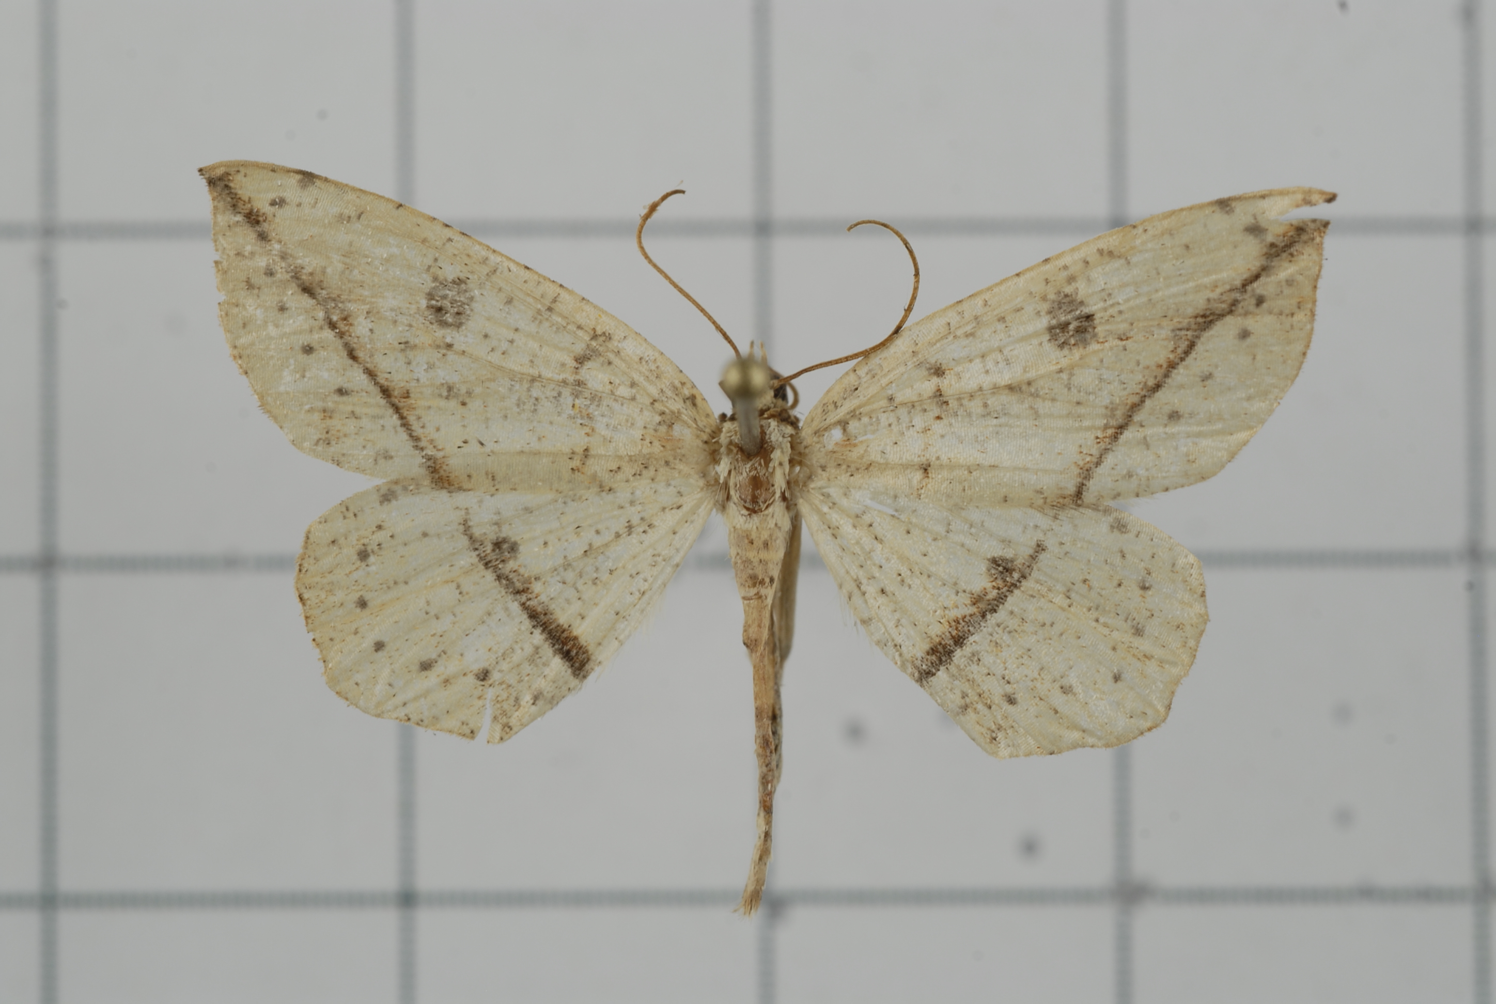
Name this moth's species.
Entomopteryx rubridisca
